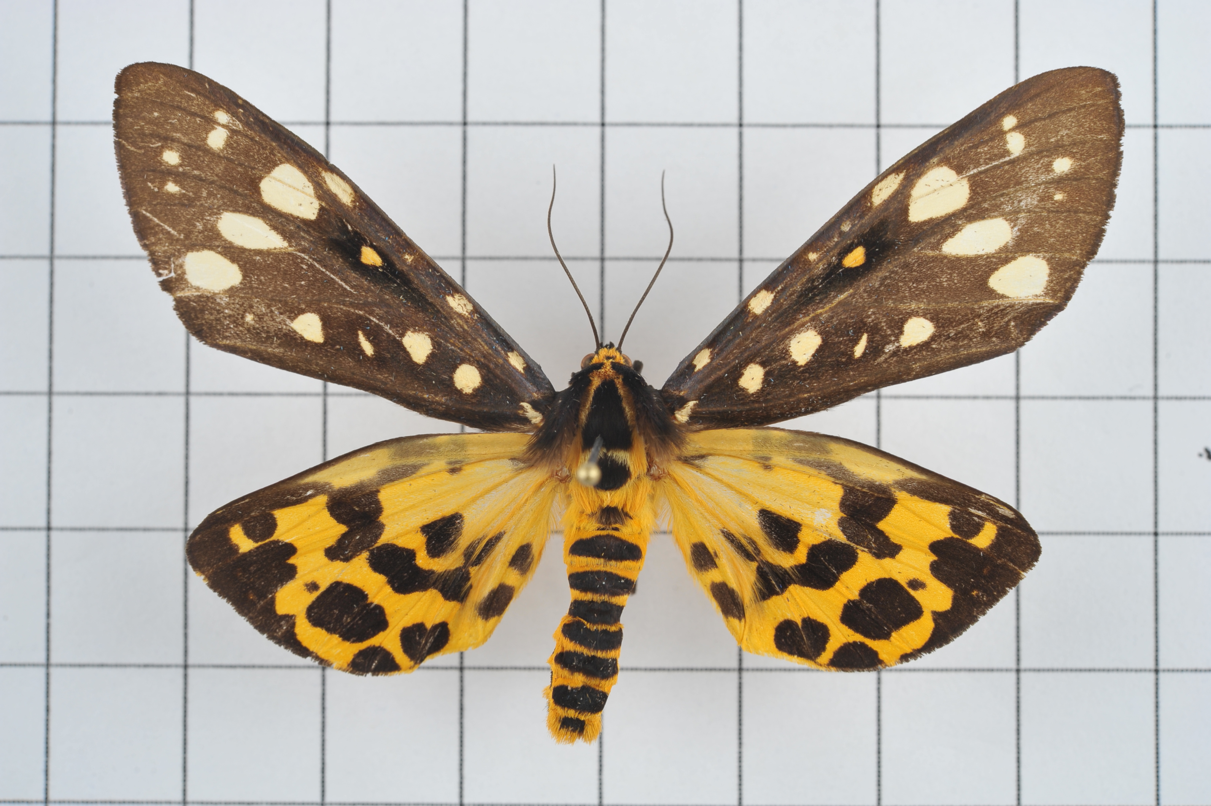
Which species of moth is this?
Aglaomorpha histrio formosana
